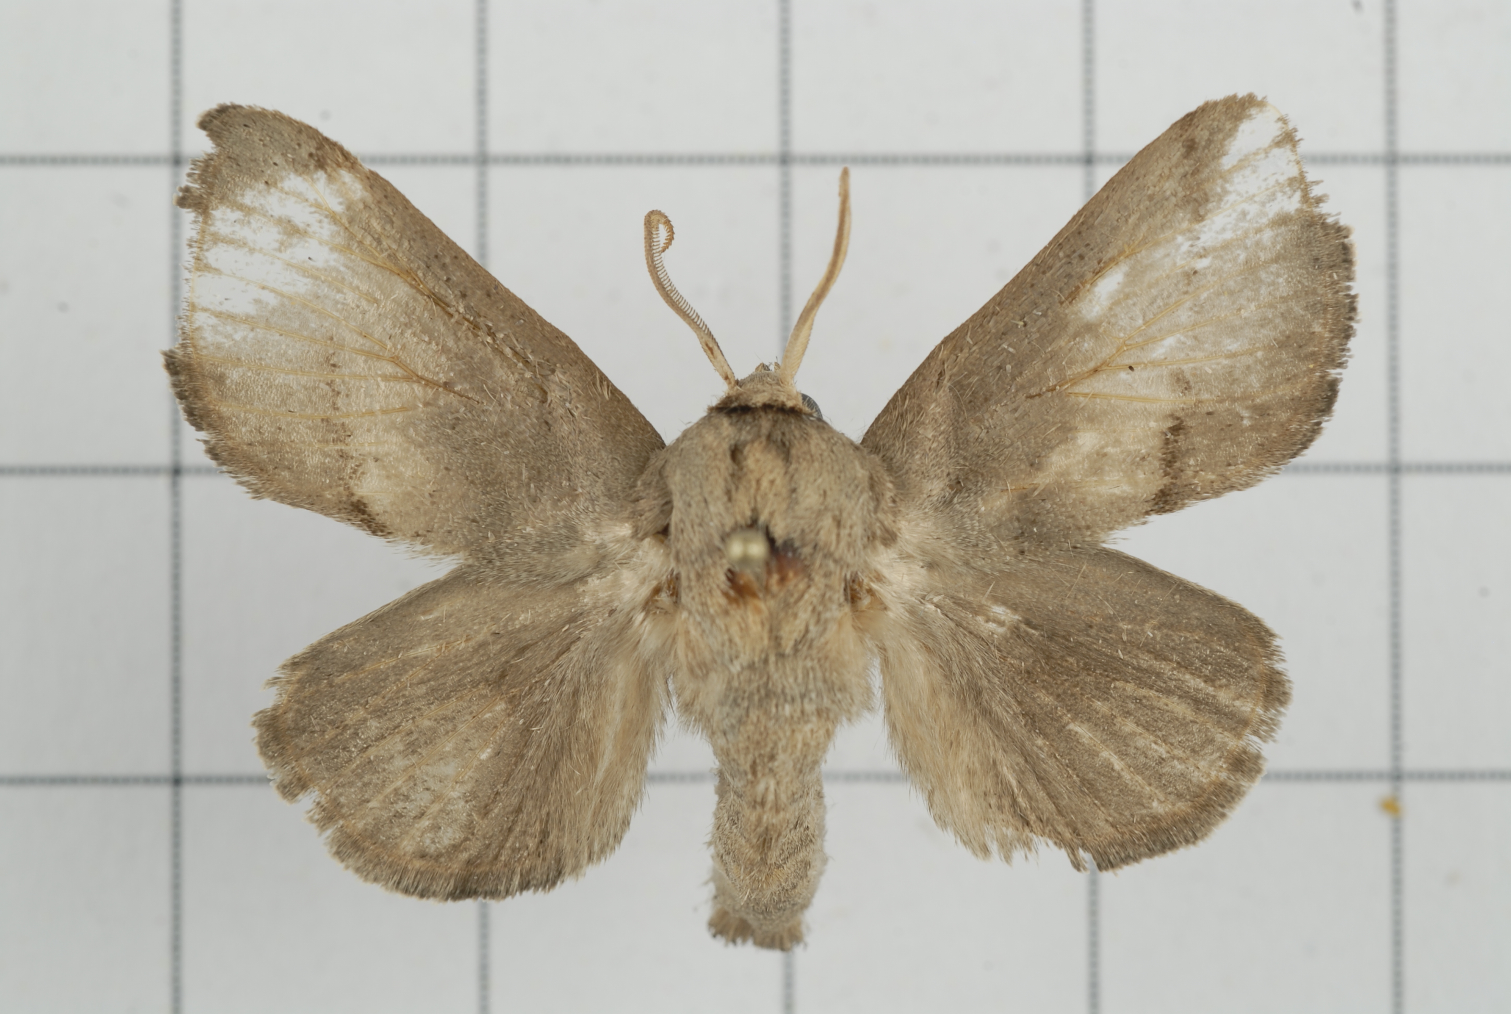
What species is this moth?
Thosea sinensis
